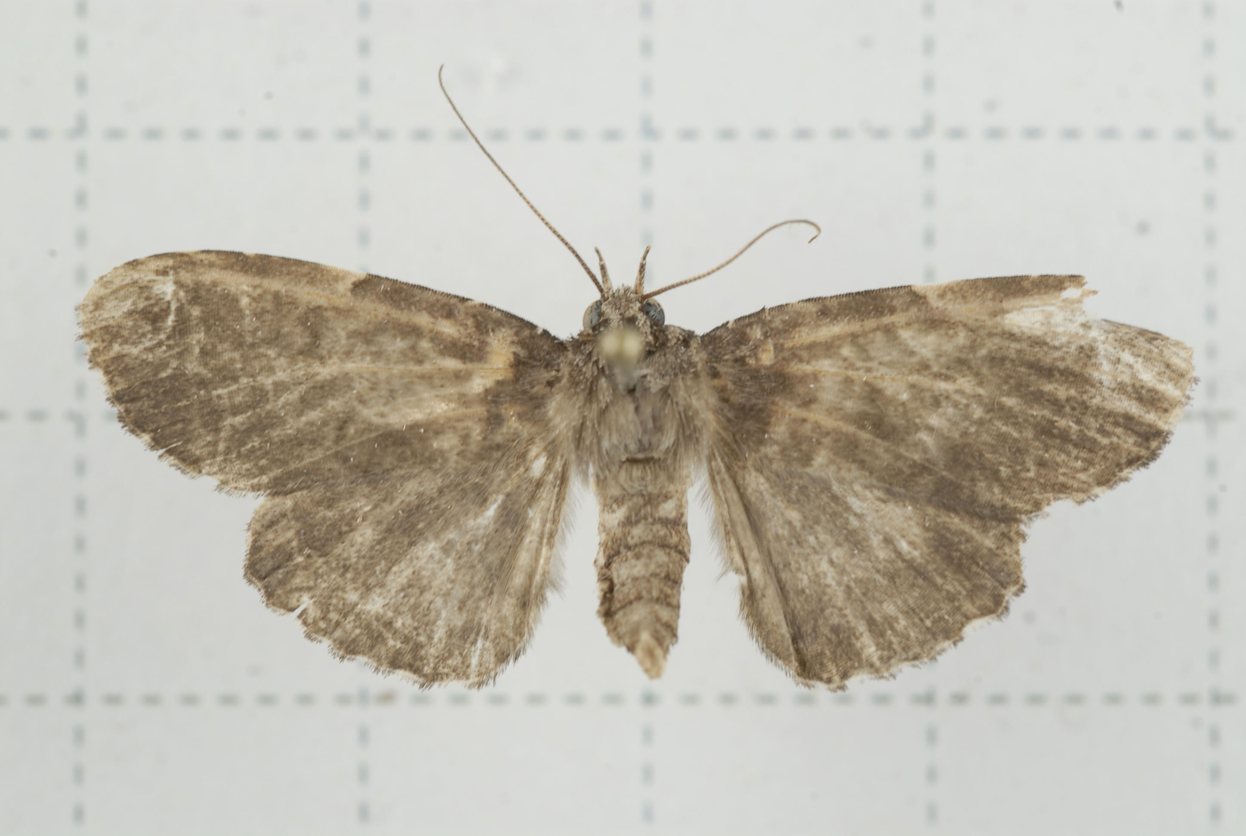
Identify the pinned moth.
Hyposemansis singha
